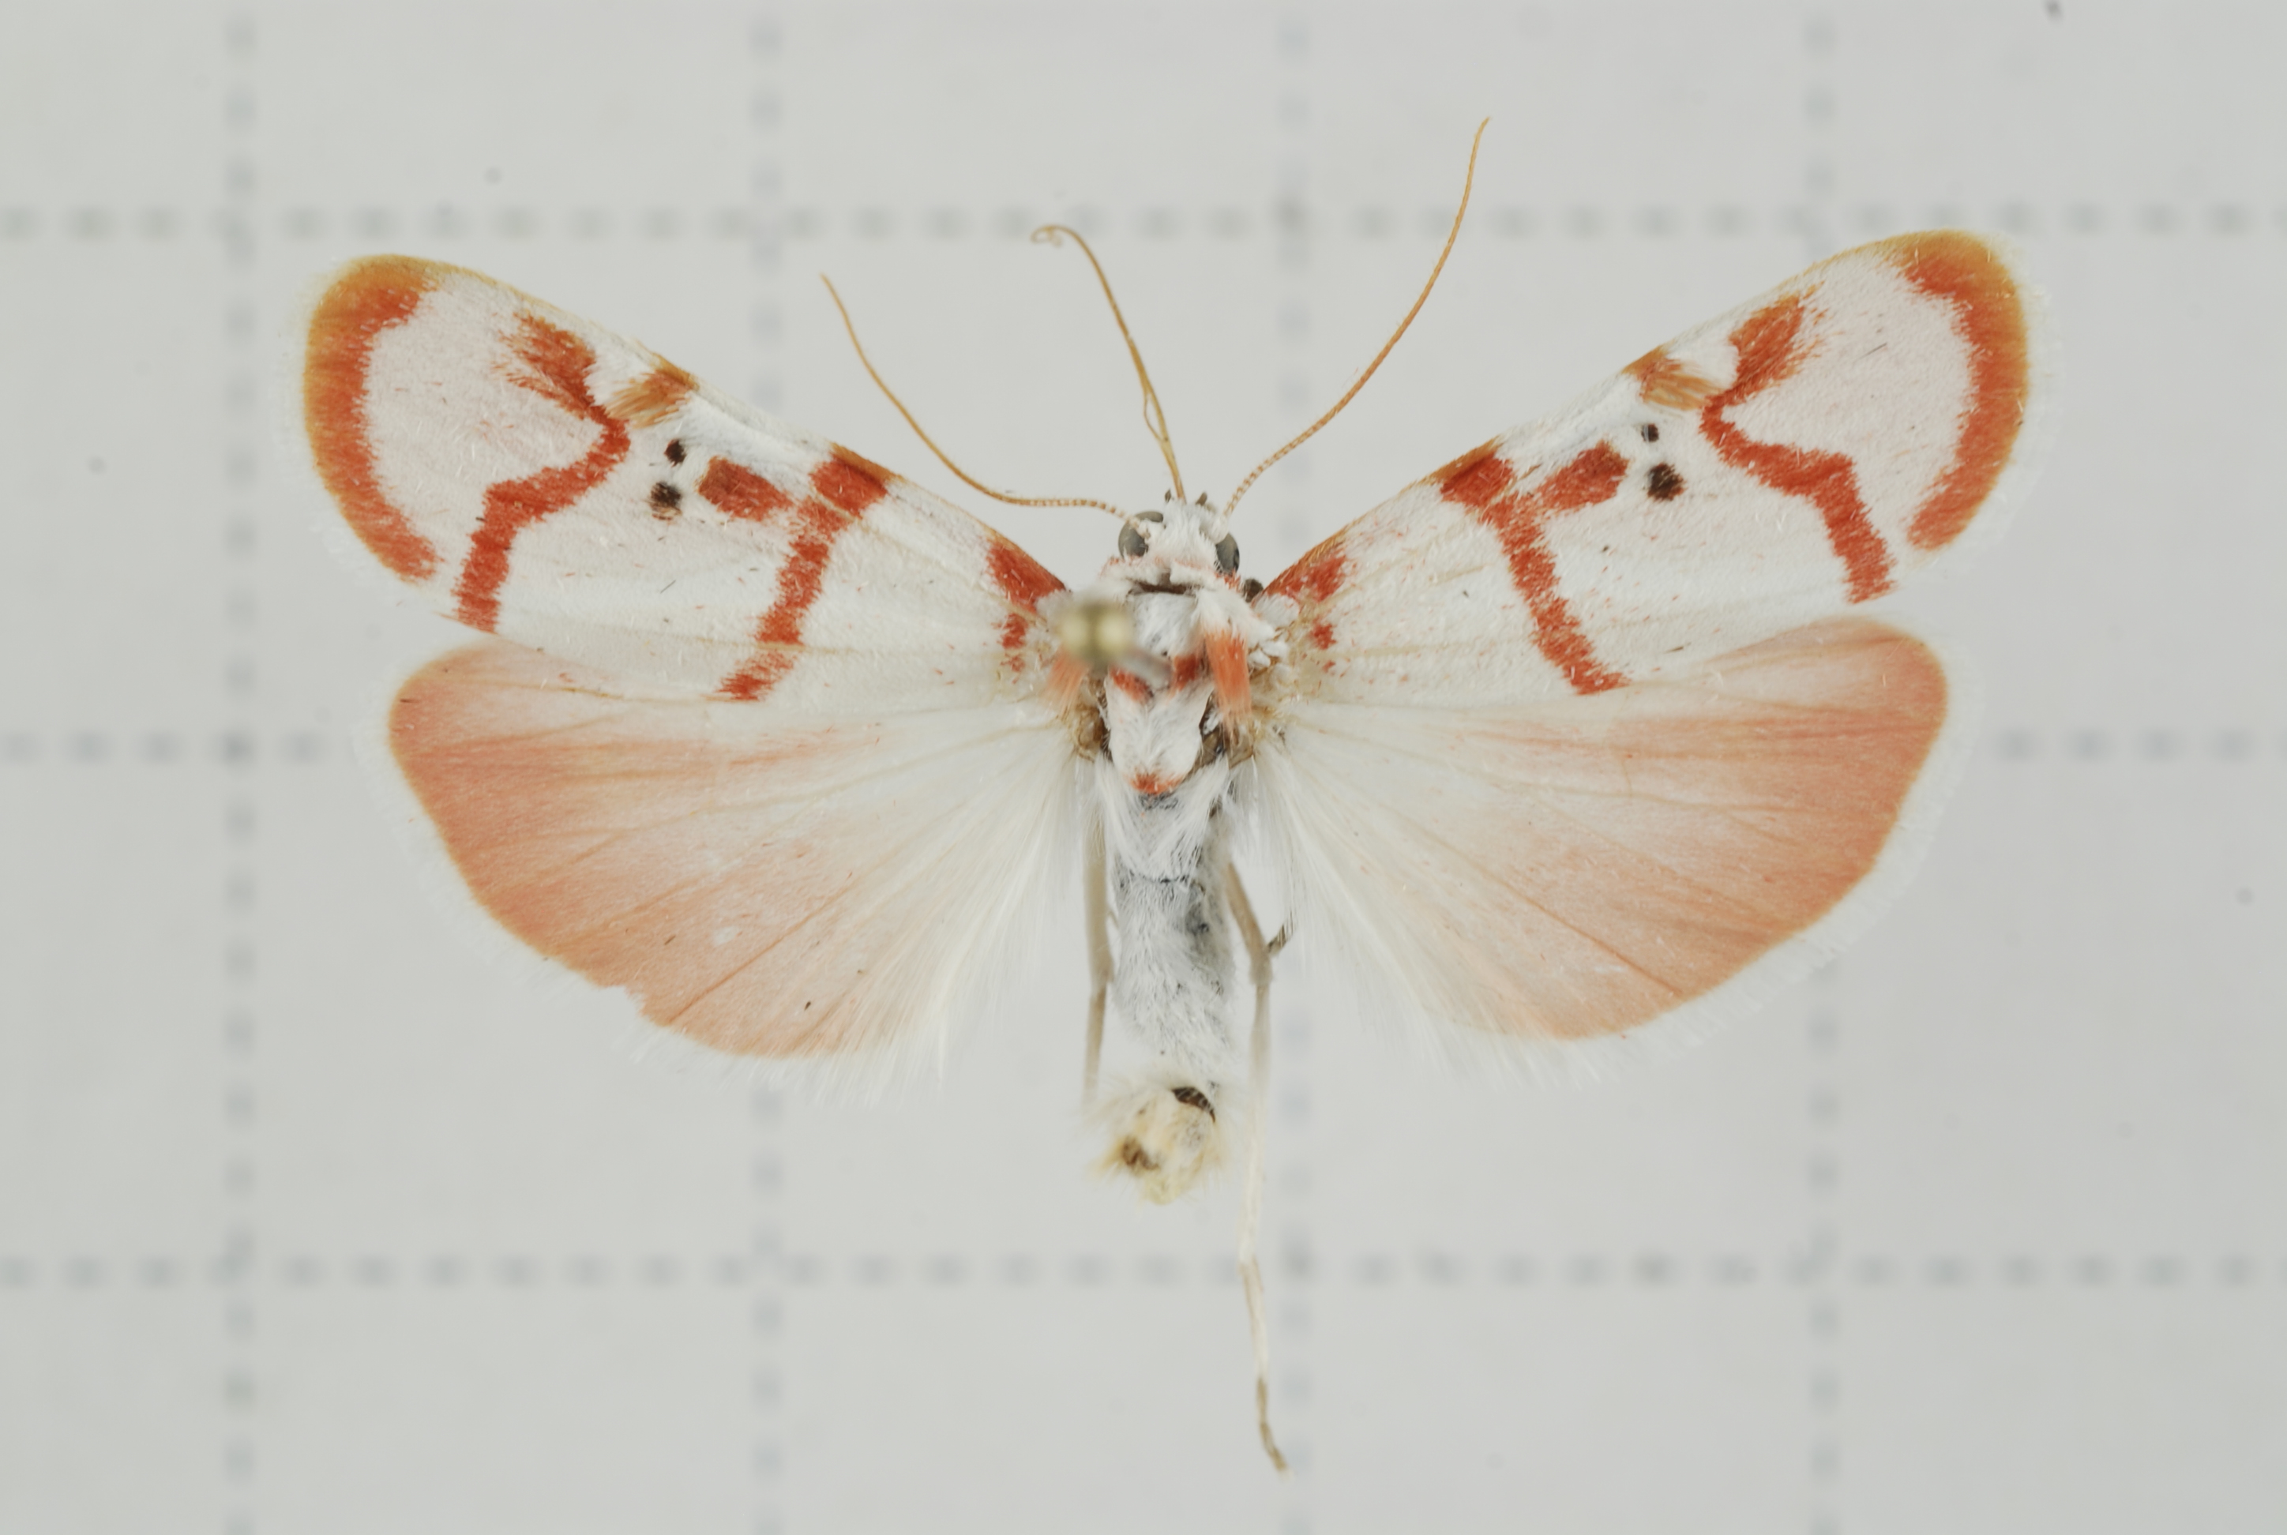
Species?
Cyana hamata hamata
